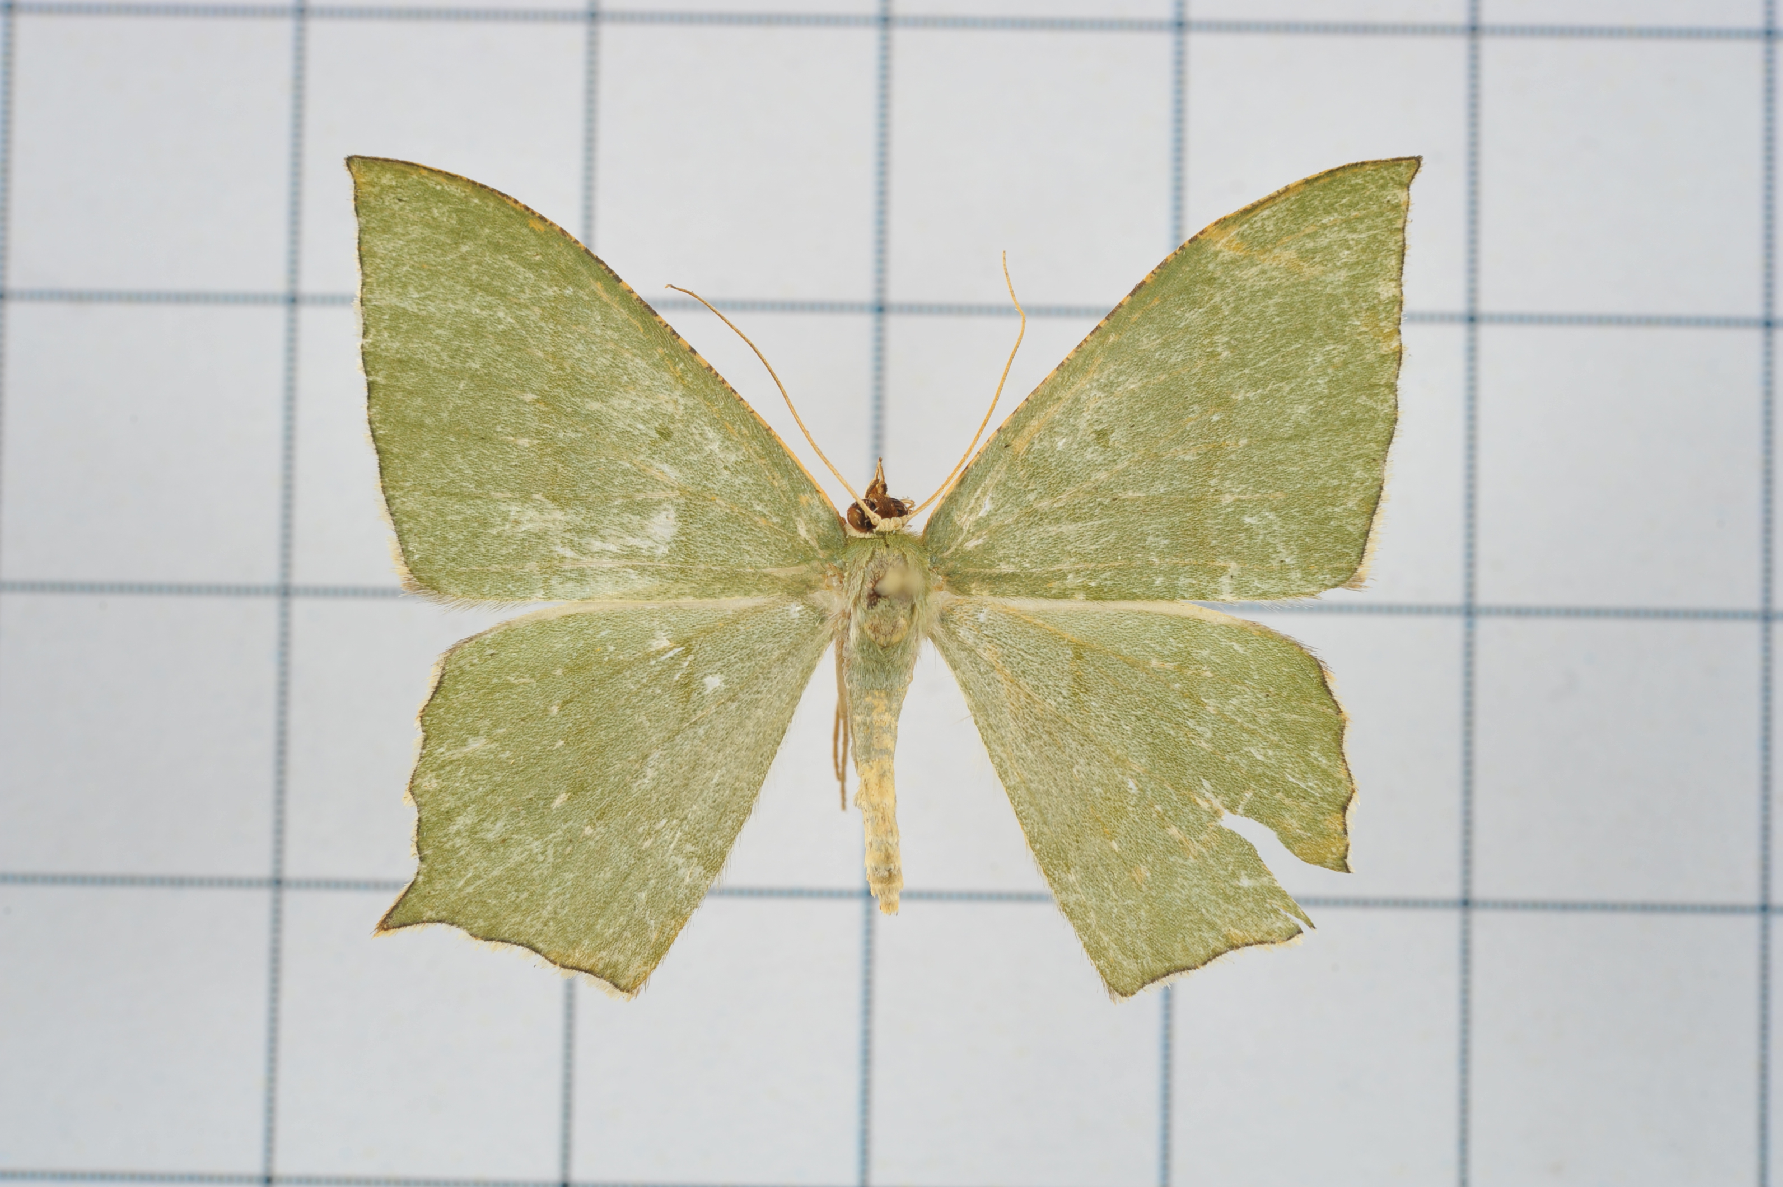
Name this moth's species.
Maxates quadripunctata
